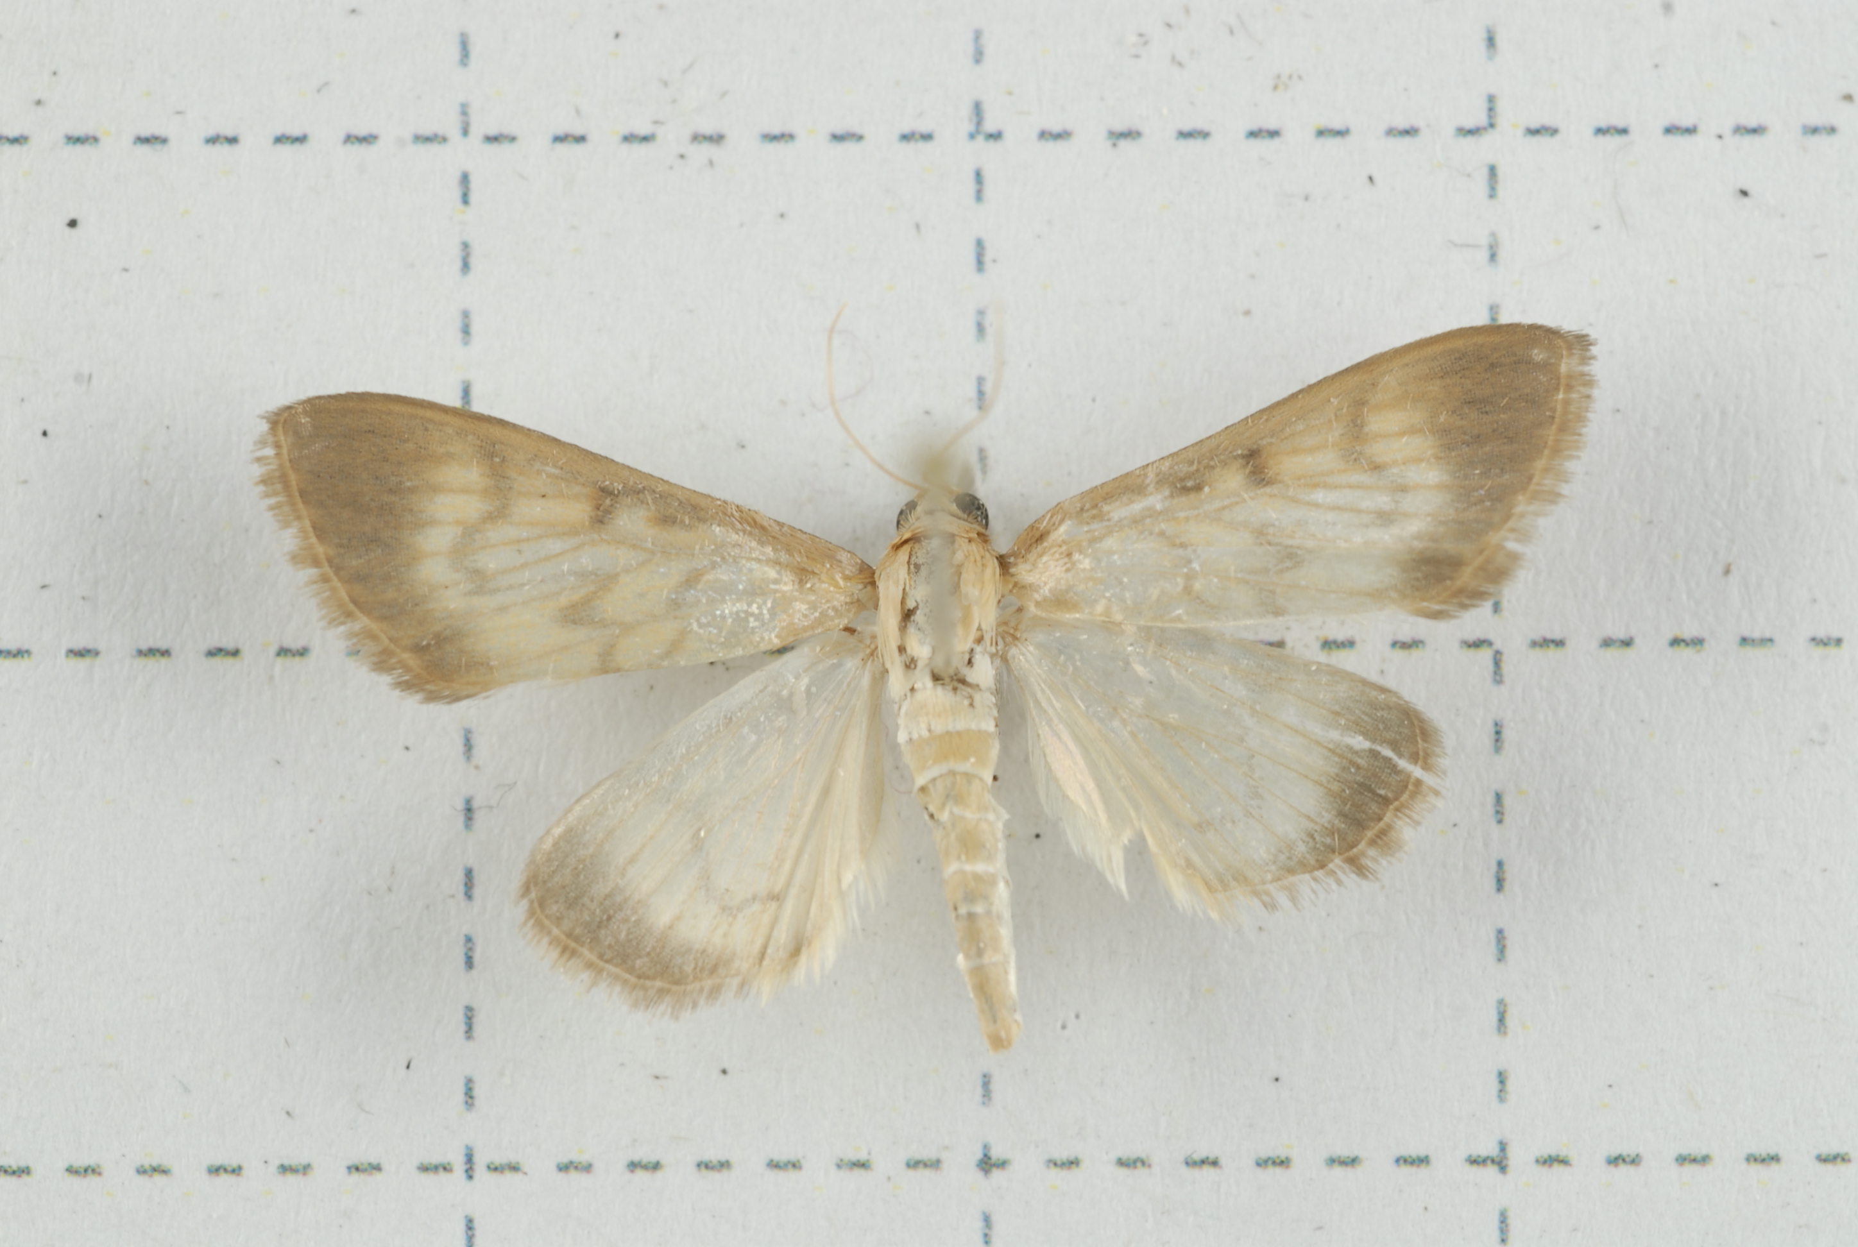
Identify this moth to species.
Crypsiptya coclesalis
